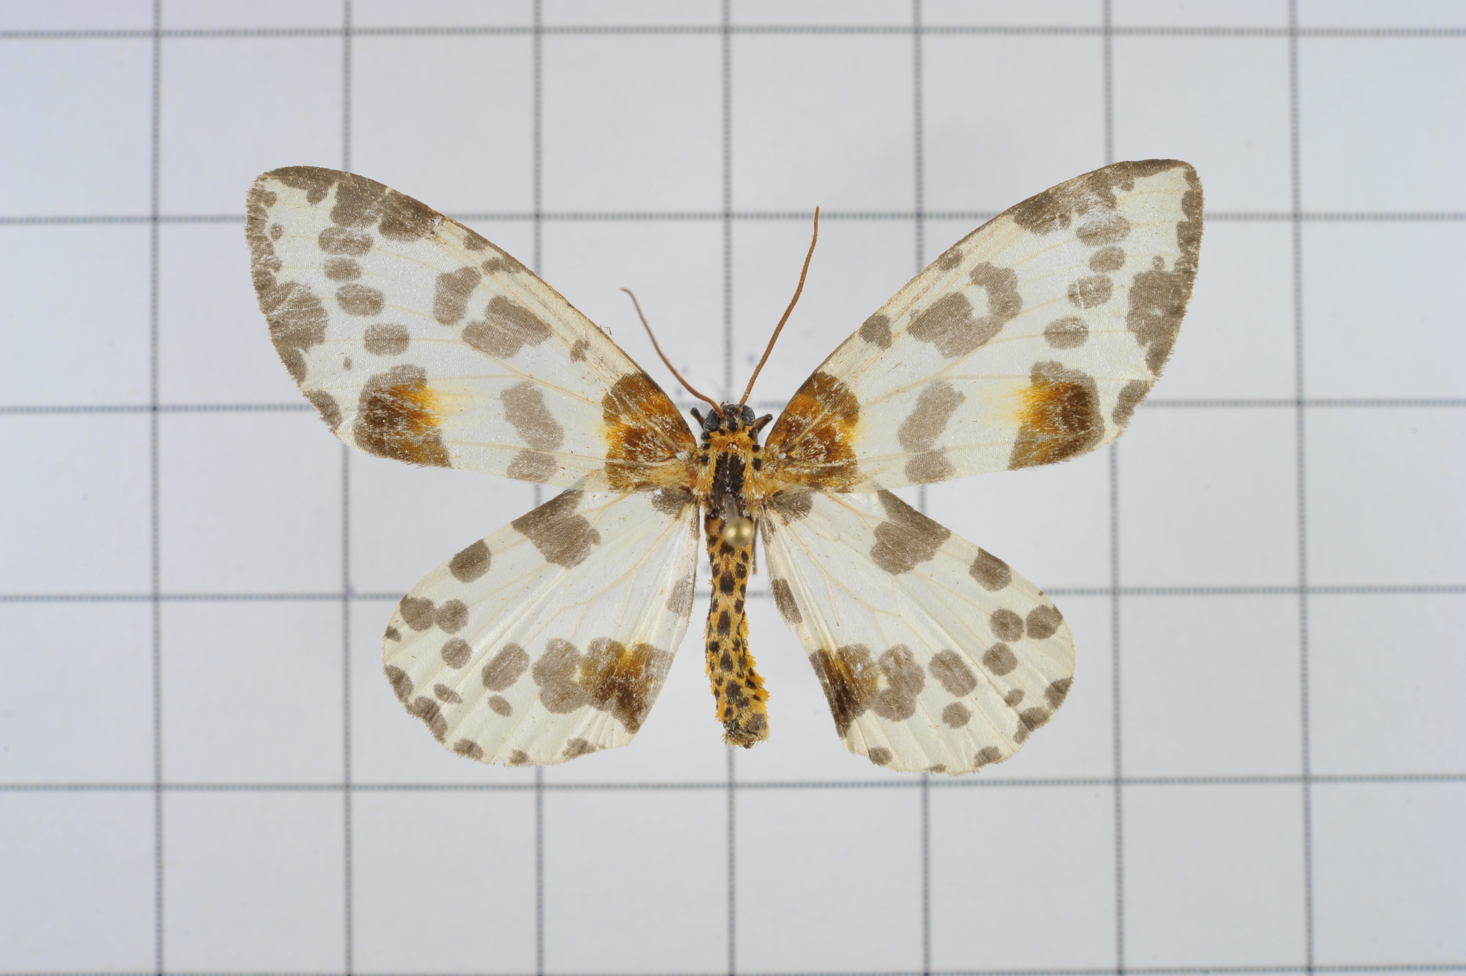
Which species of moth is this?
Abraxas formosilluminata
